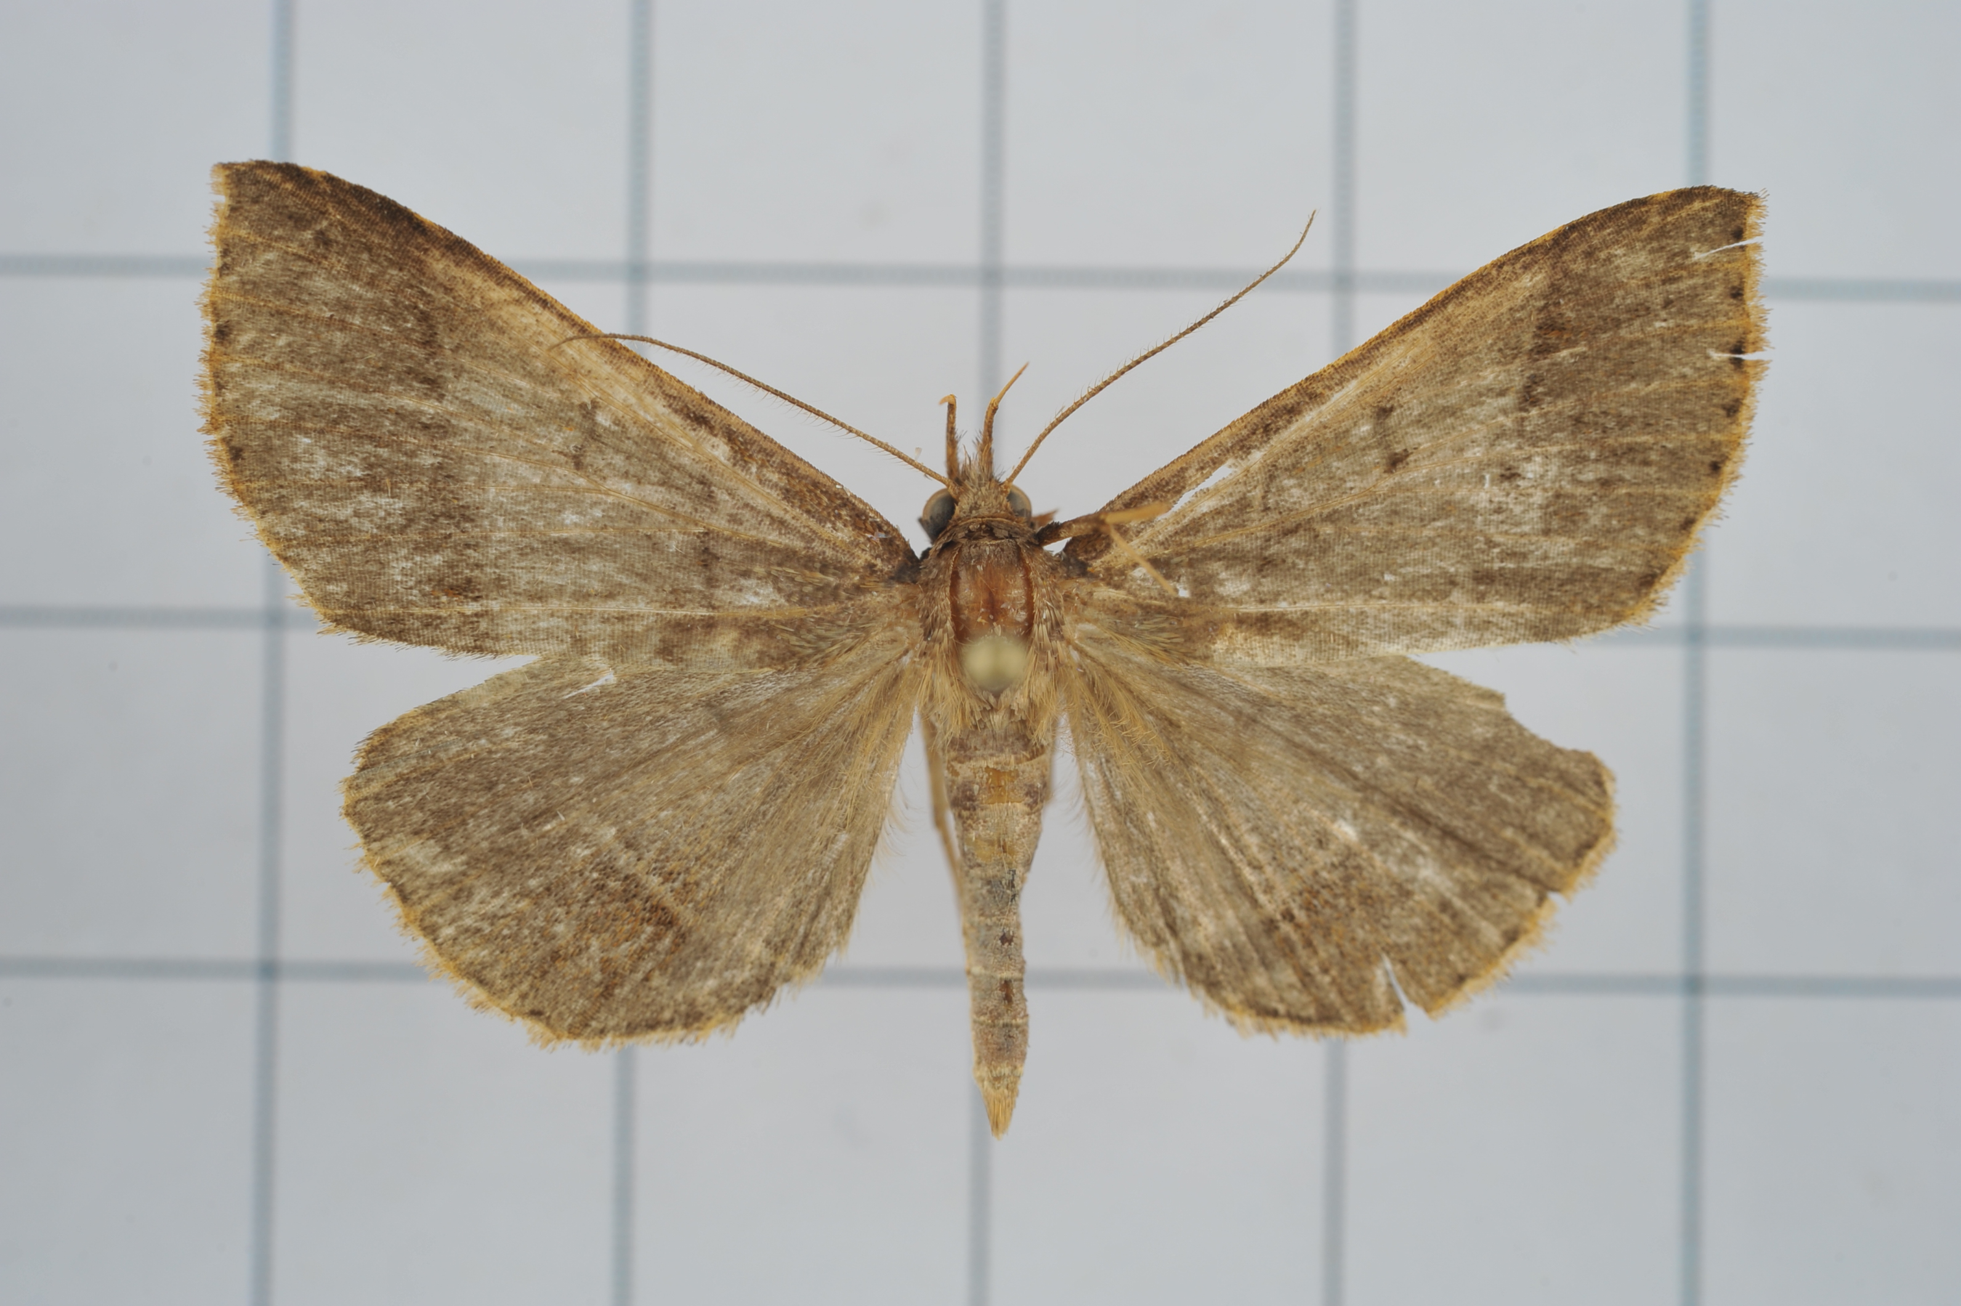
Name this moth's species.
Bertula parallela
